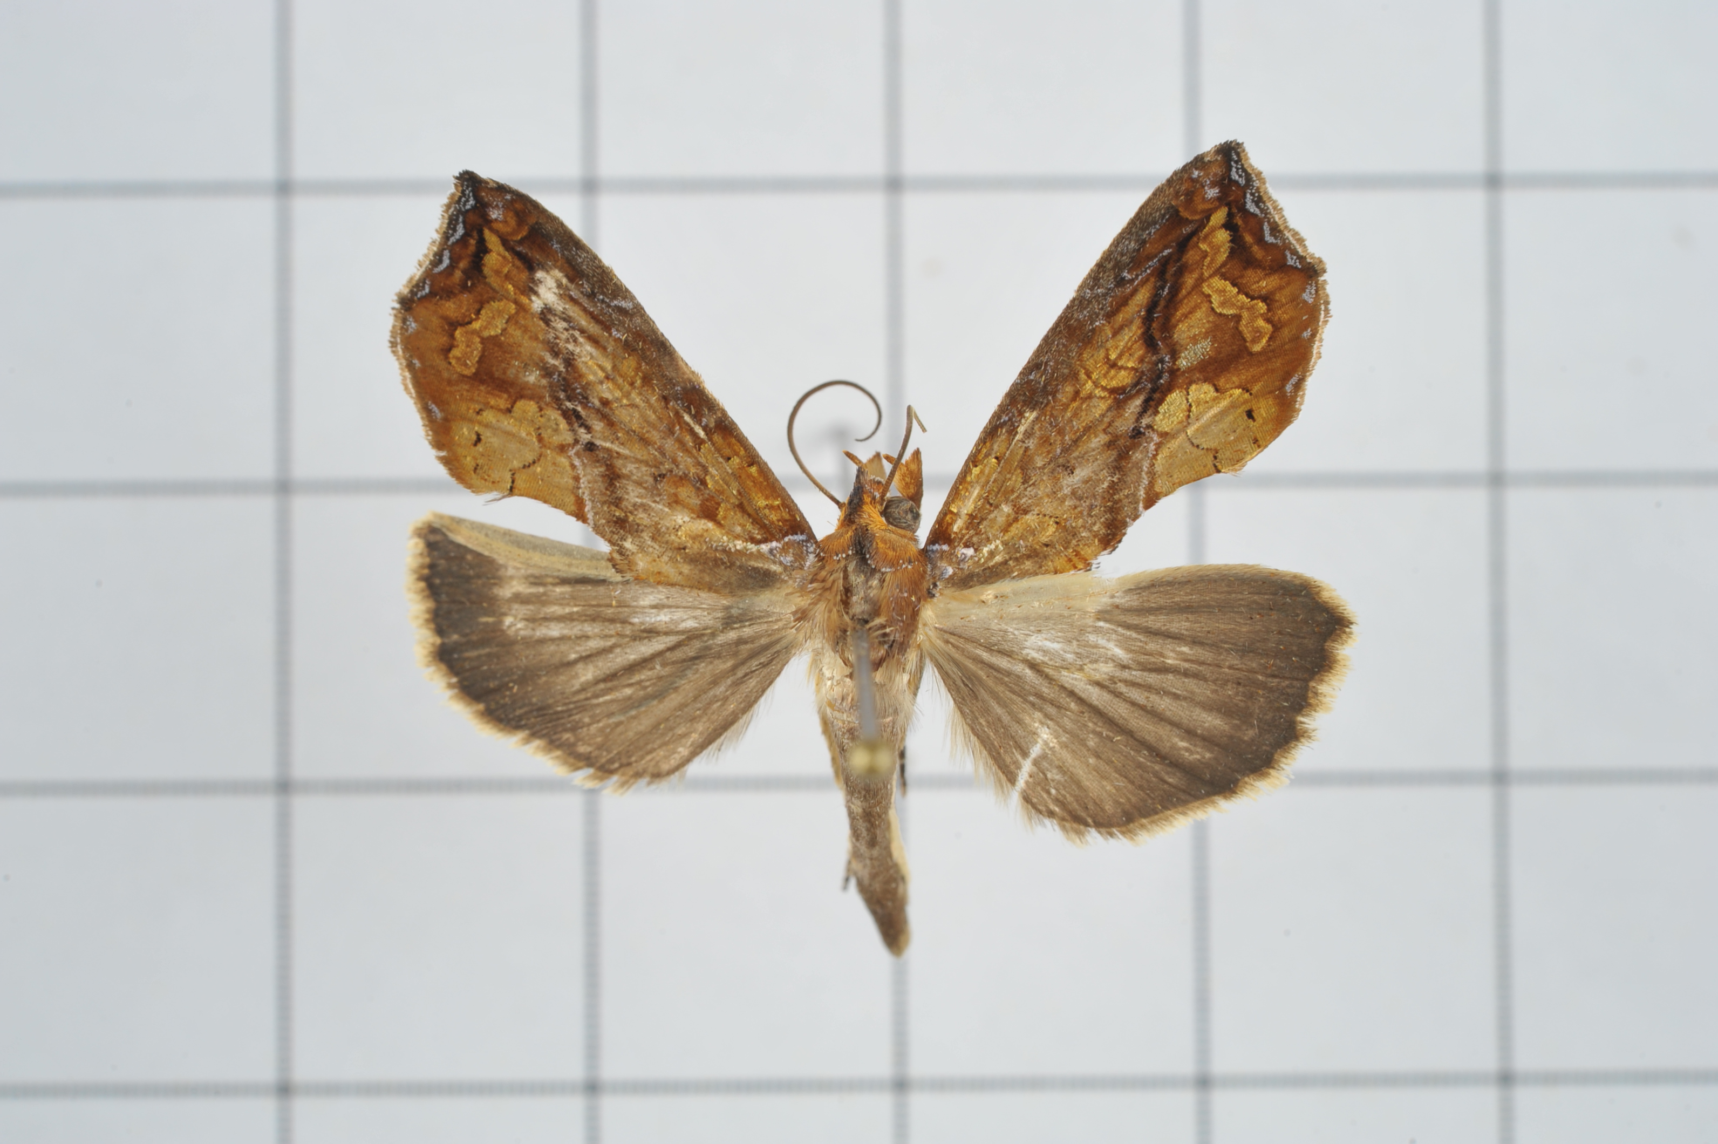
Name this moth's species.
Plusiodonta coelonota
